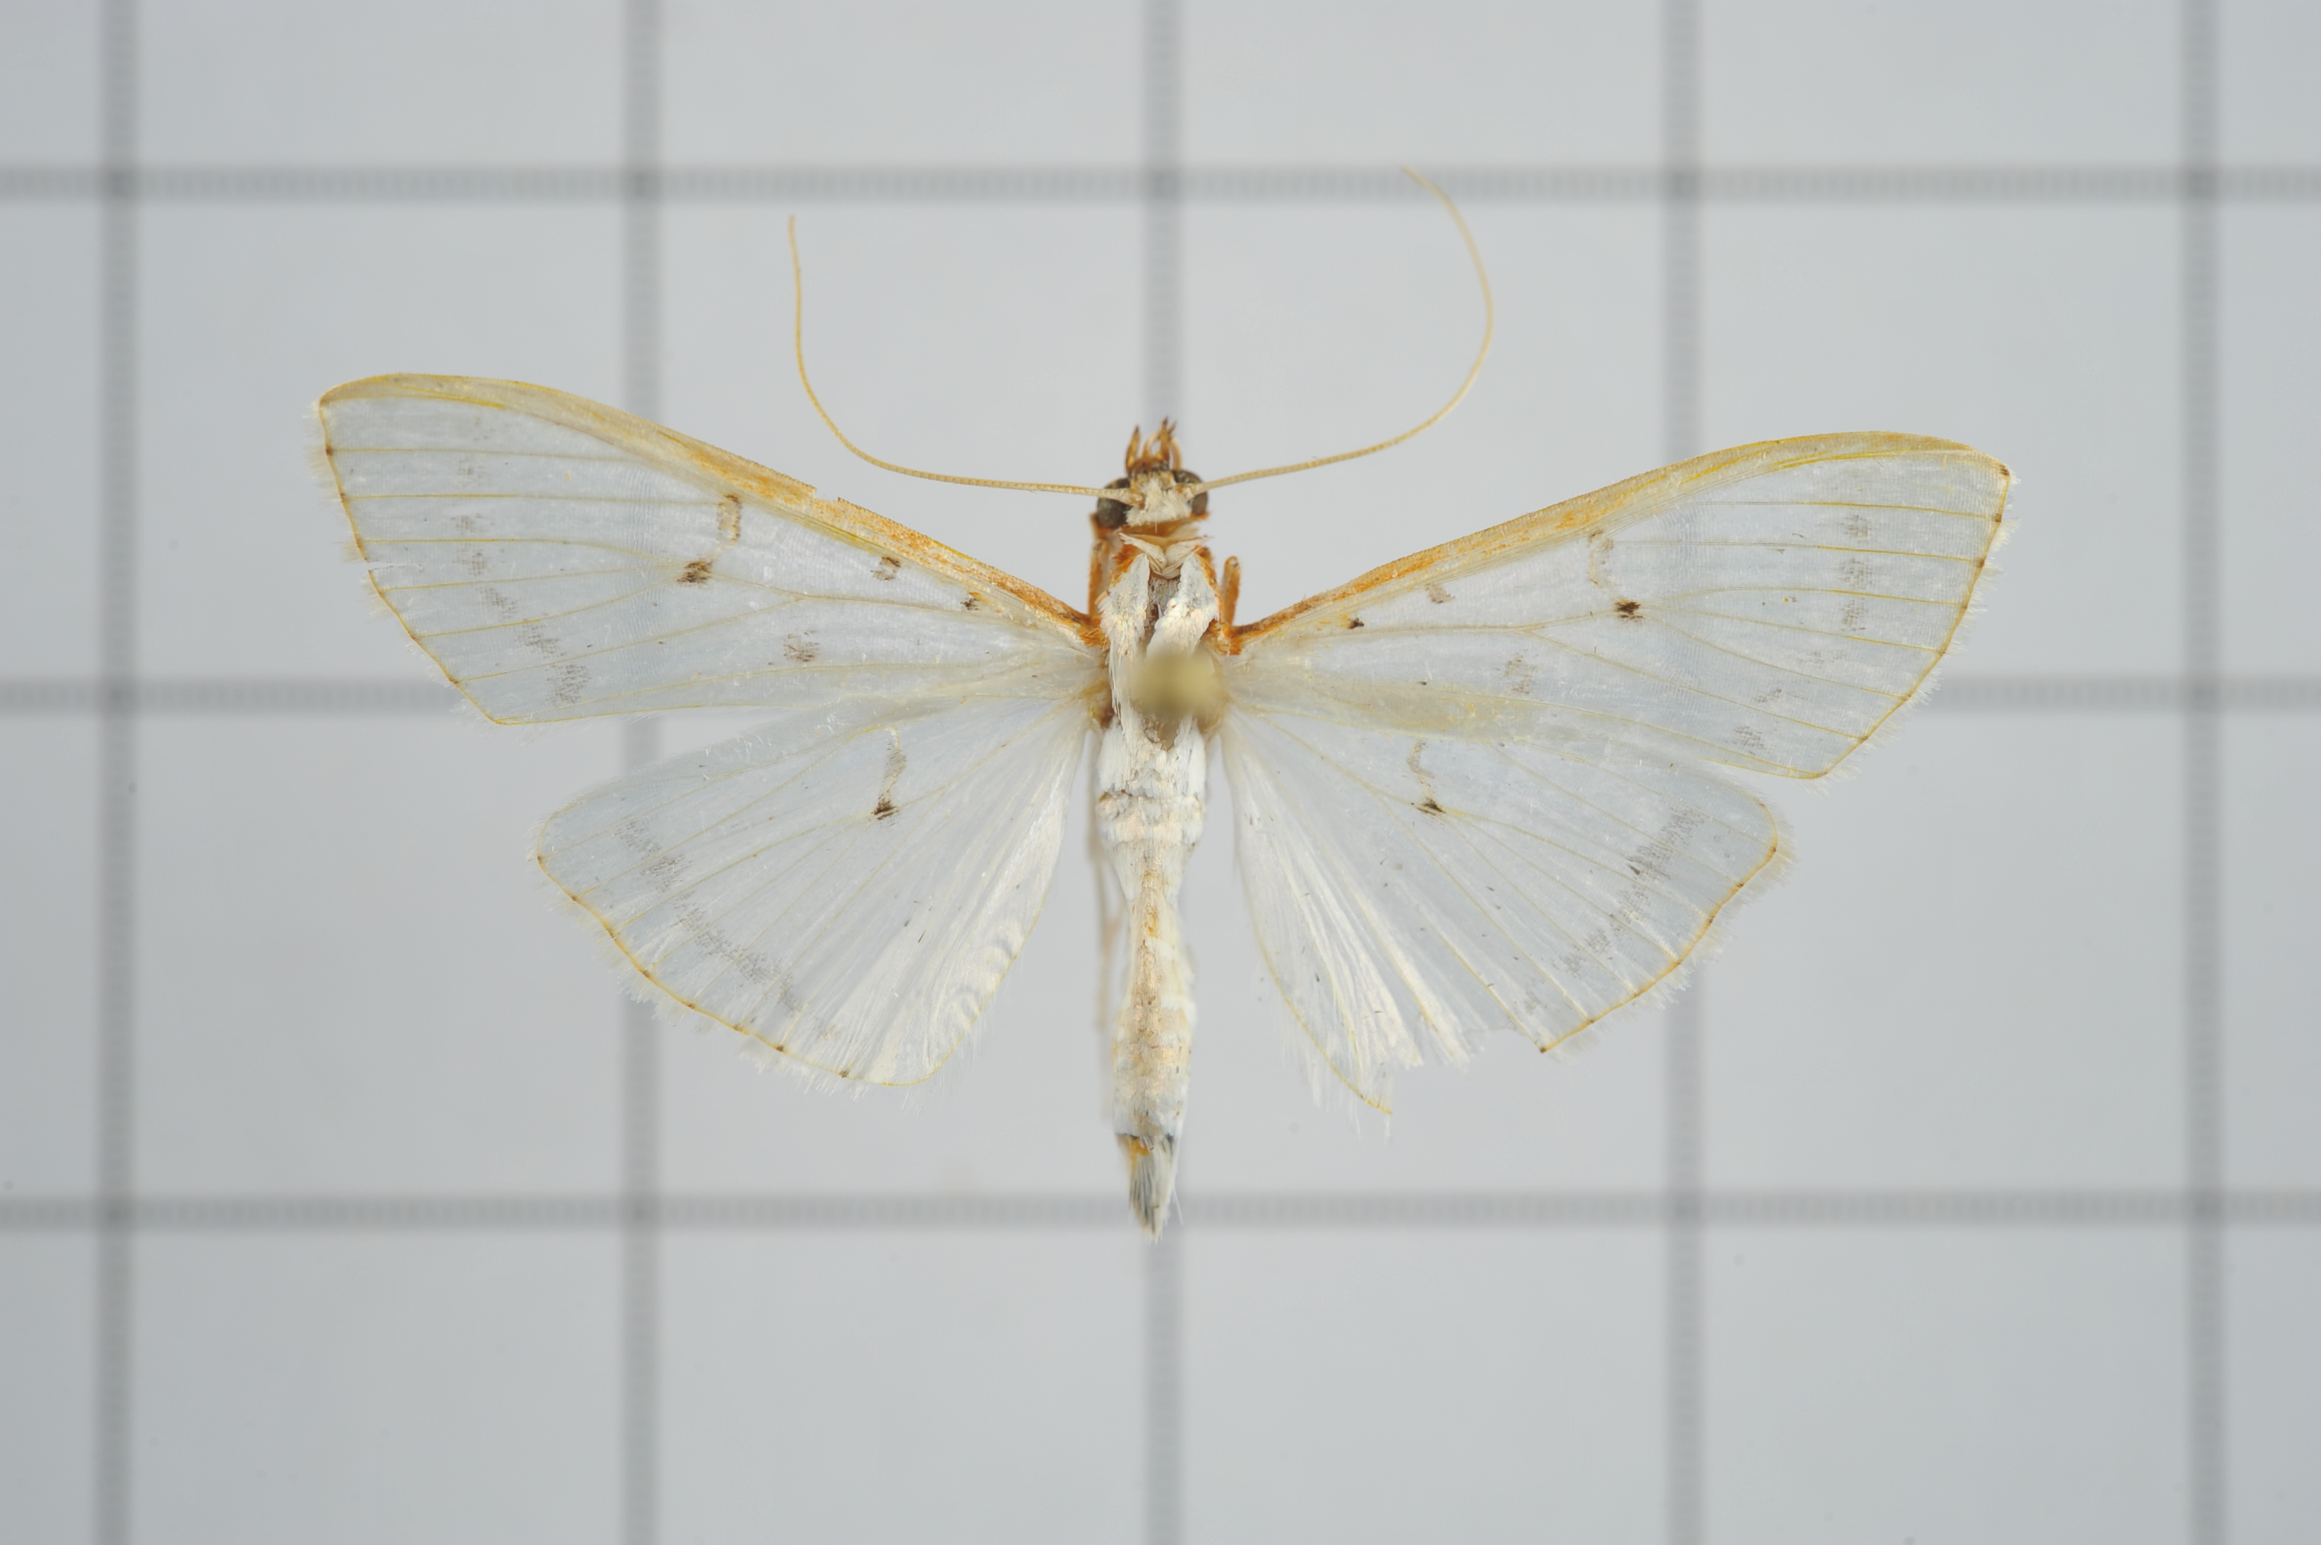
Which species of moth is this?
Palpita asiaticalis
